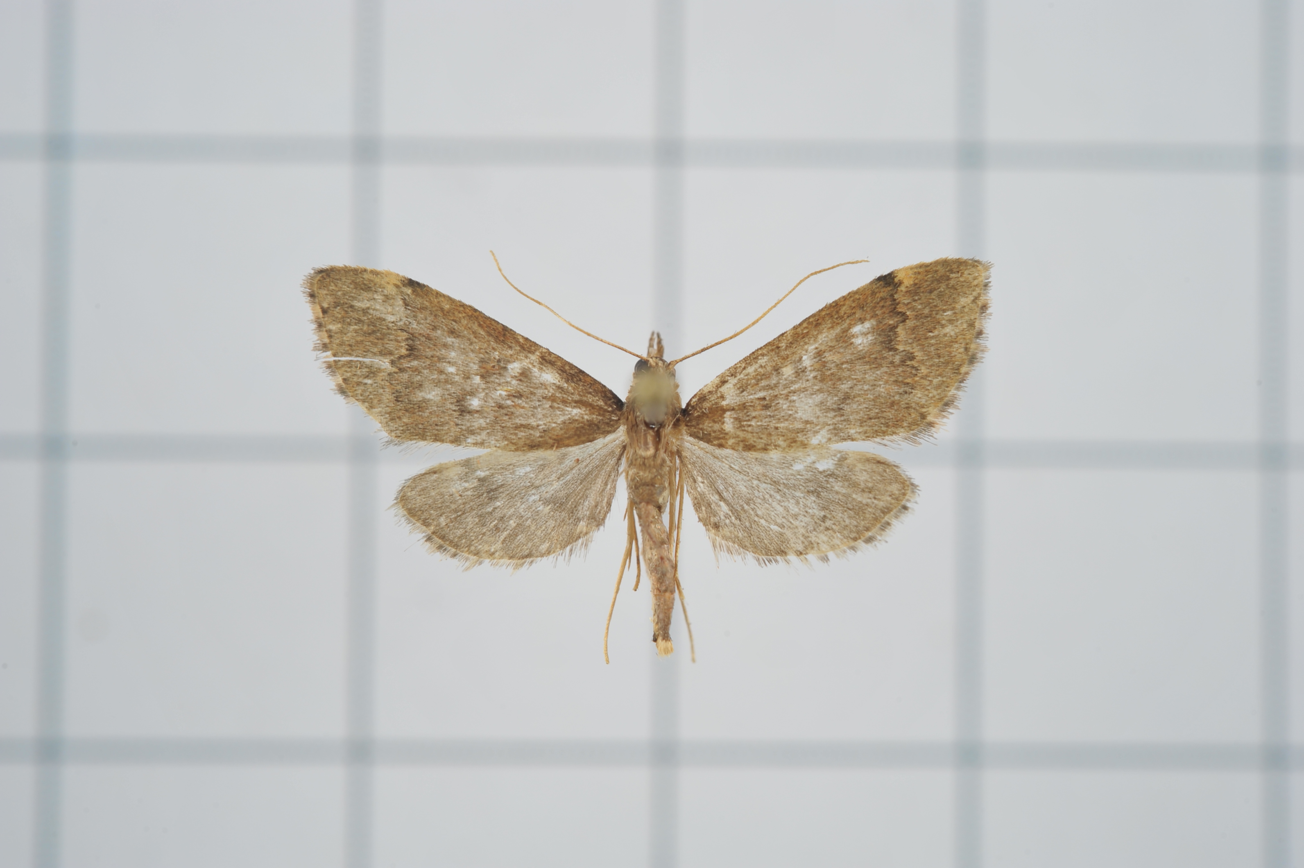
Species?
Camptomastix hisbonalis
